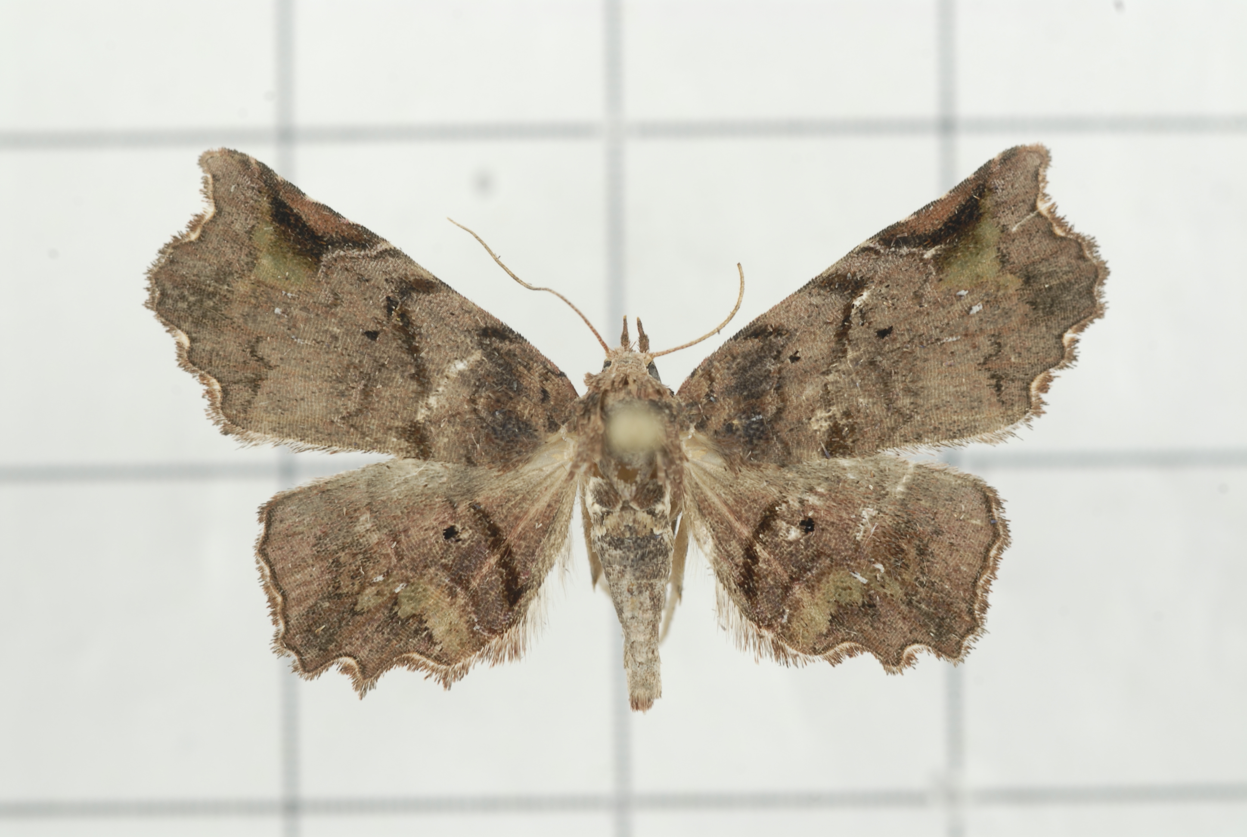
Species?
Aroana baliensis
